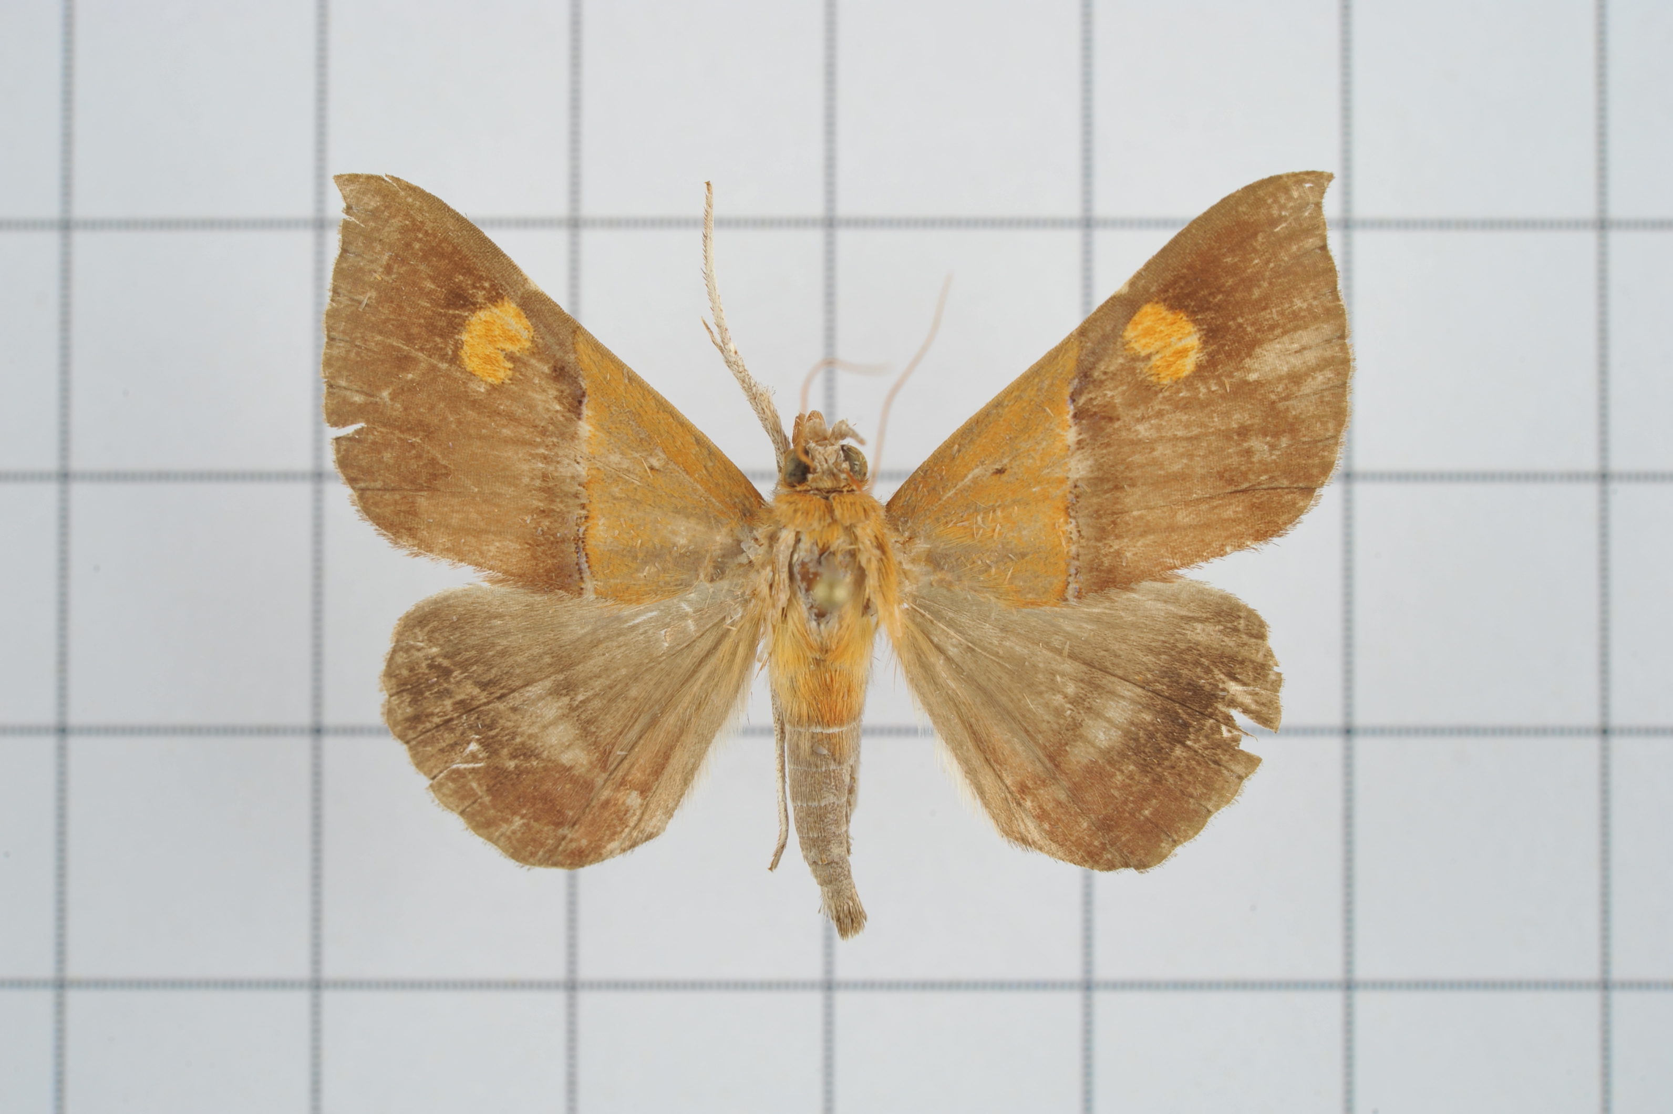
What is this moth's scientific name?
Sympis rufibasis
